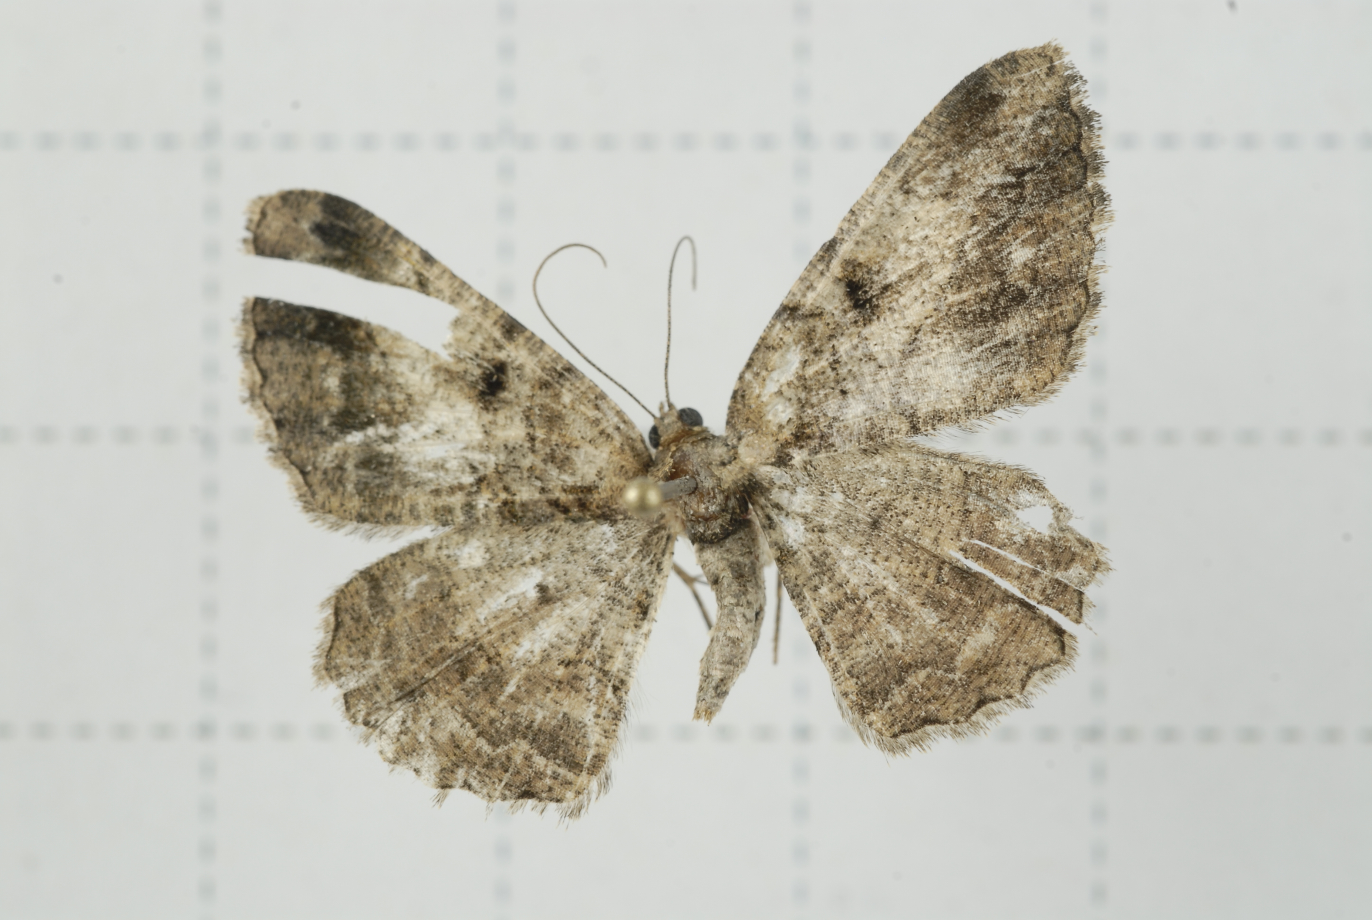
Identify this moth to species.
Psilalcis pulveraria
